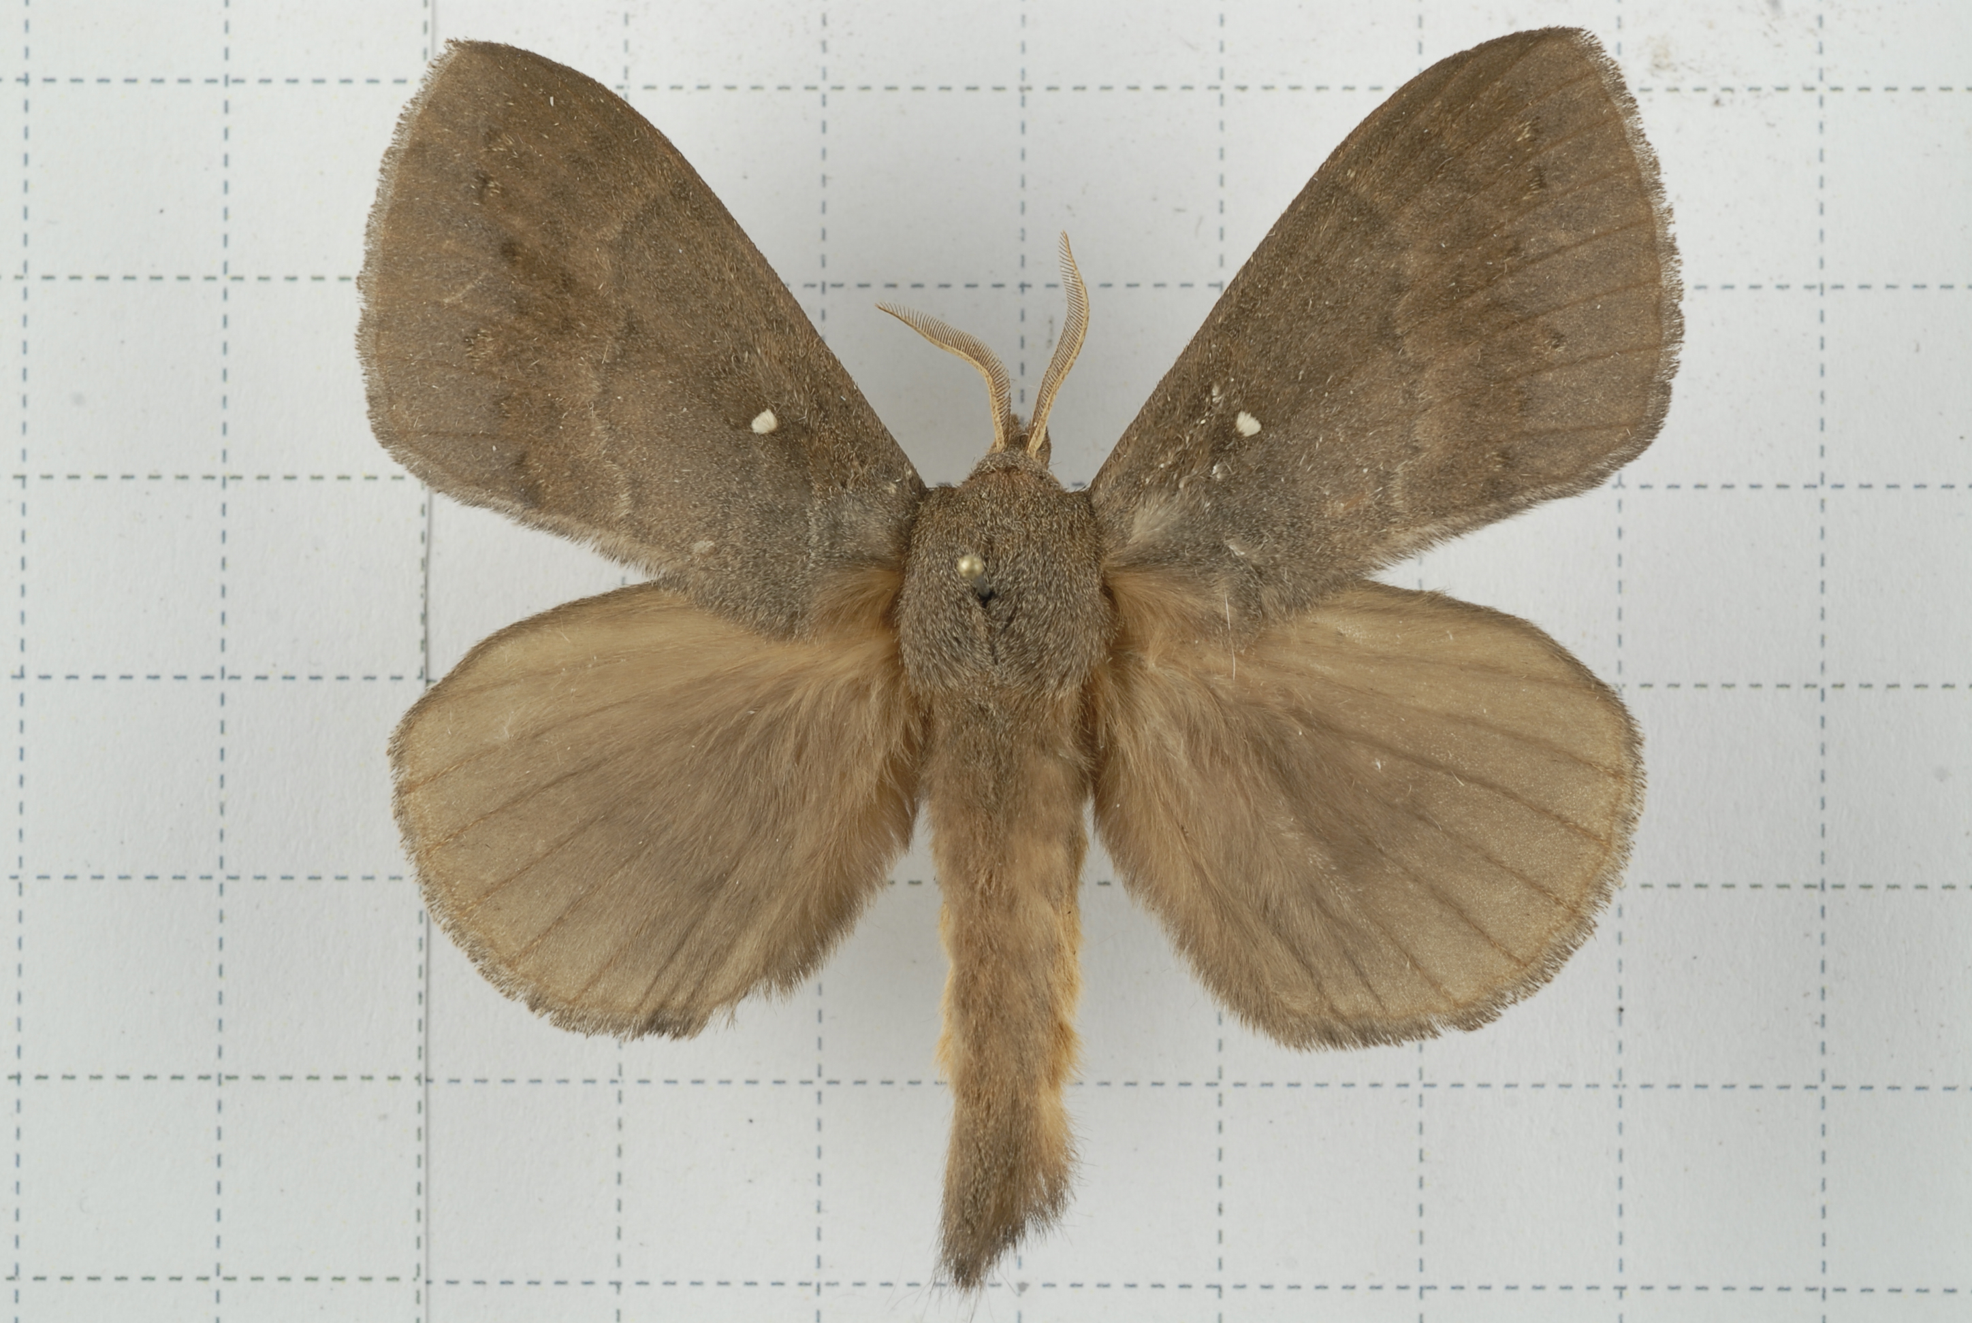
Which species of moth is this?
Kunugia undans metanastroides
